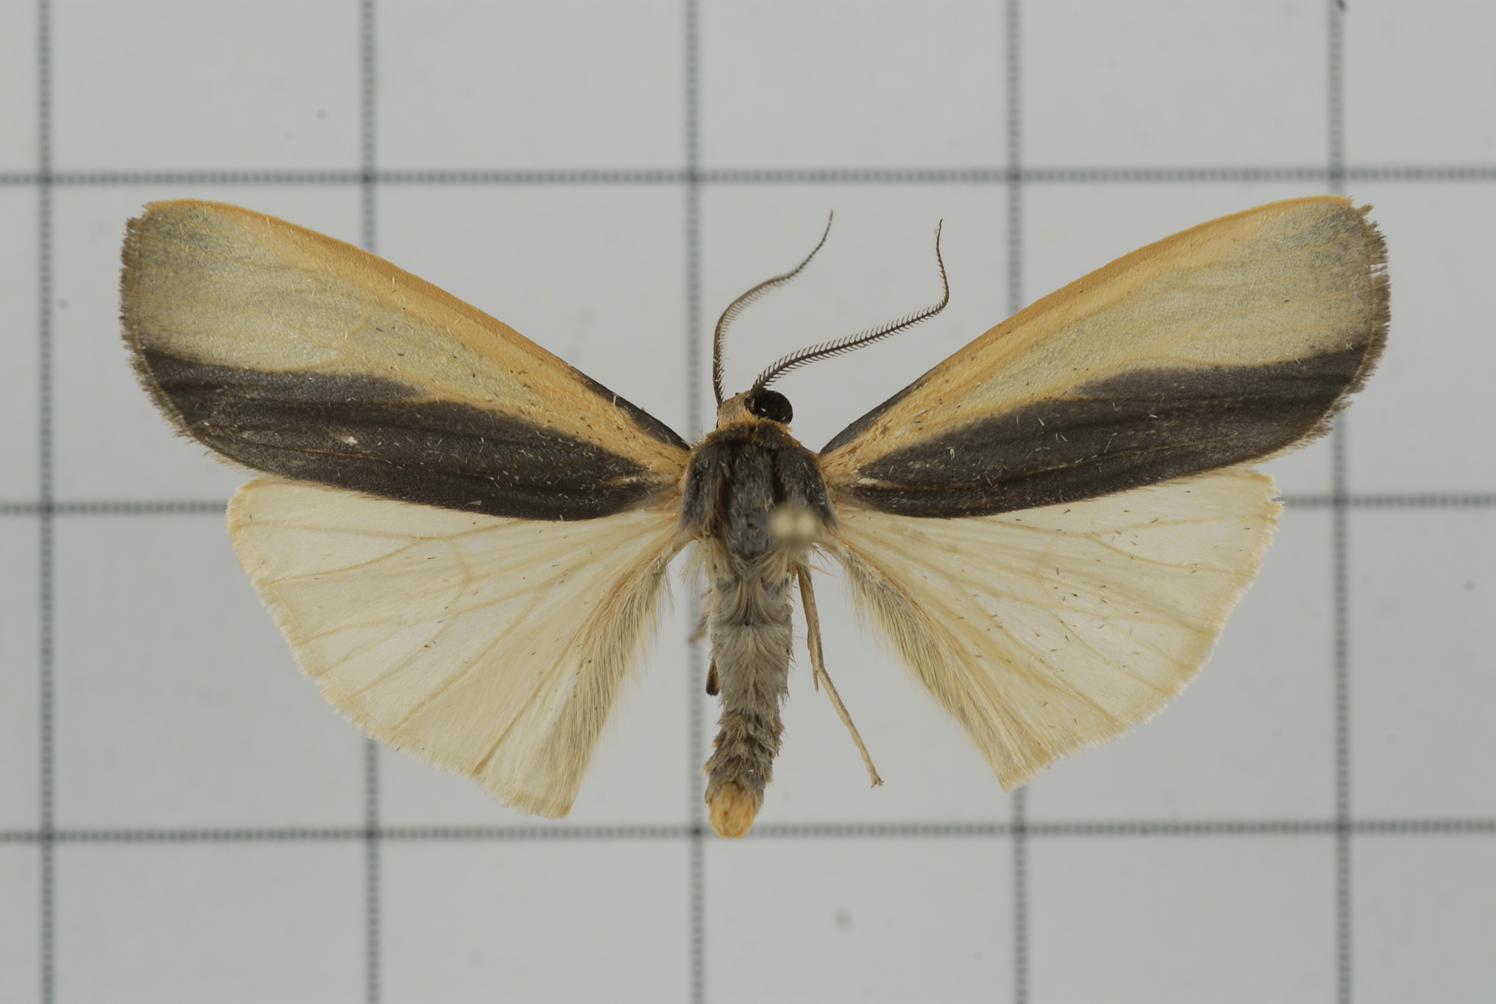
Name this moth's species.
Hesudra divisa
